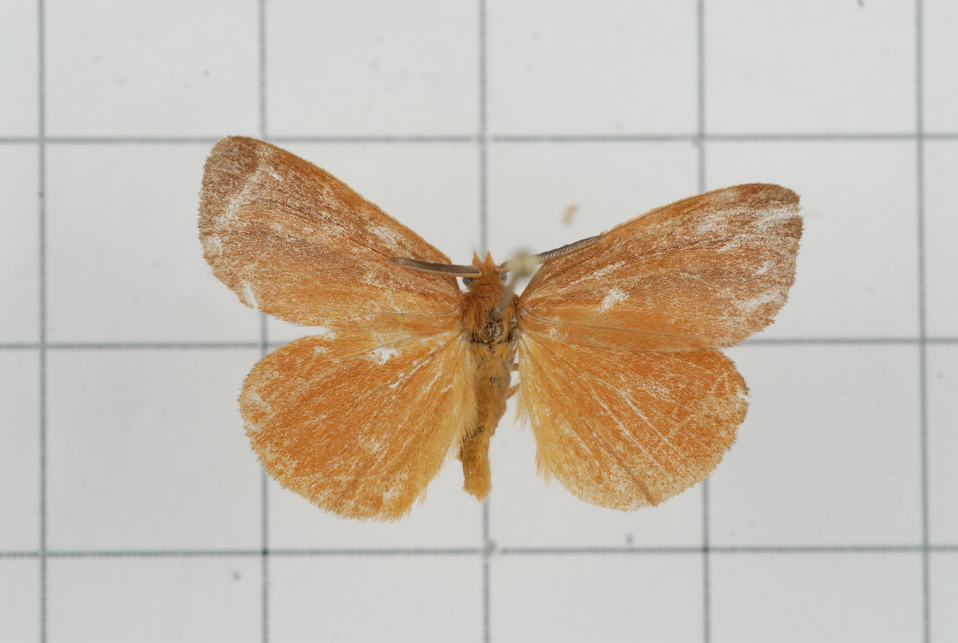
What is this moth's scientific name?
Pantana substrigosa
